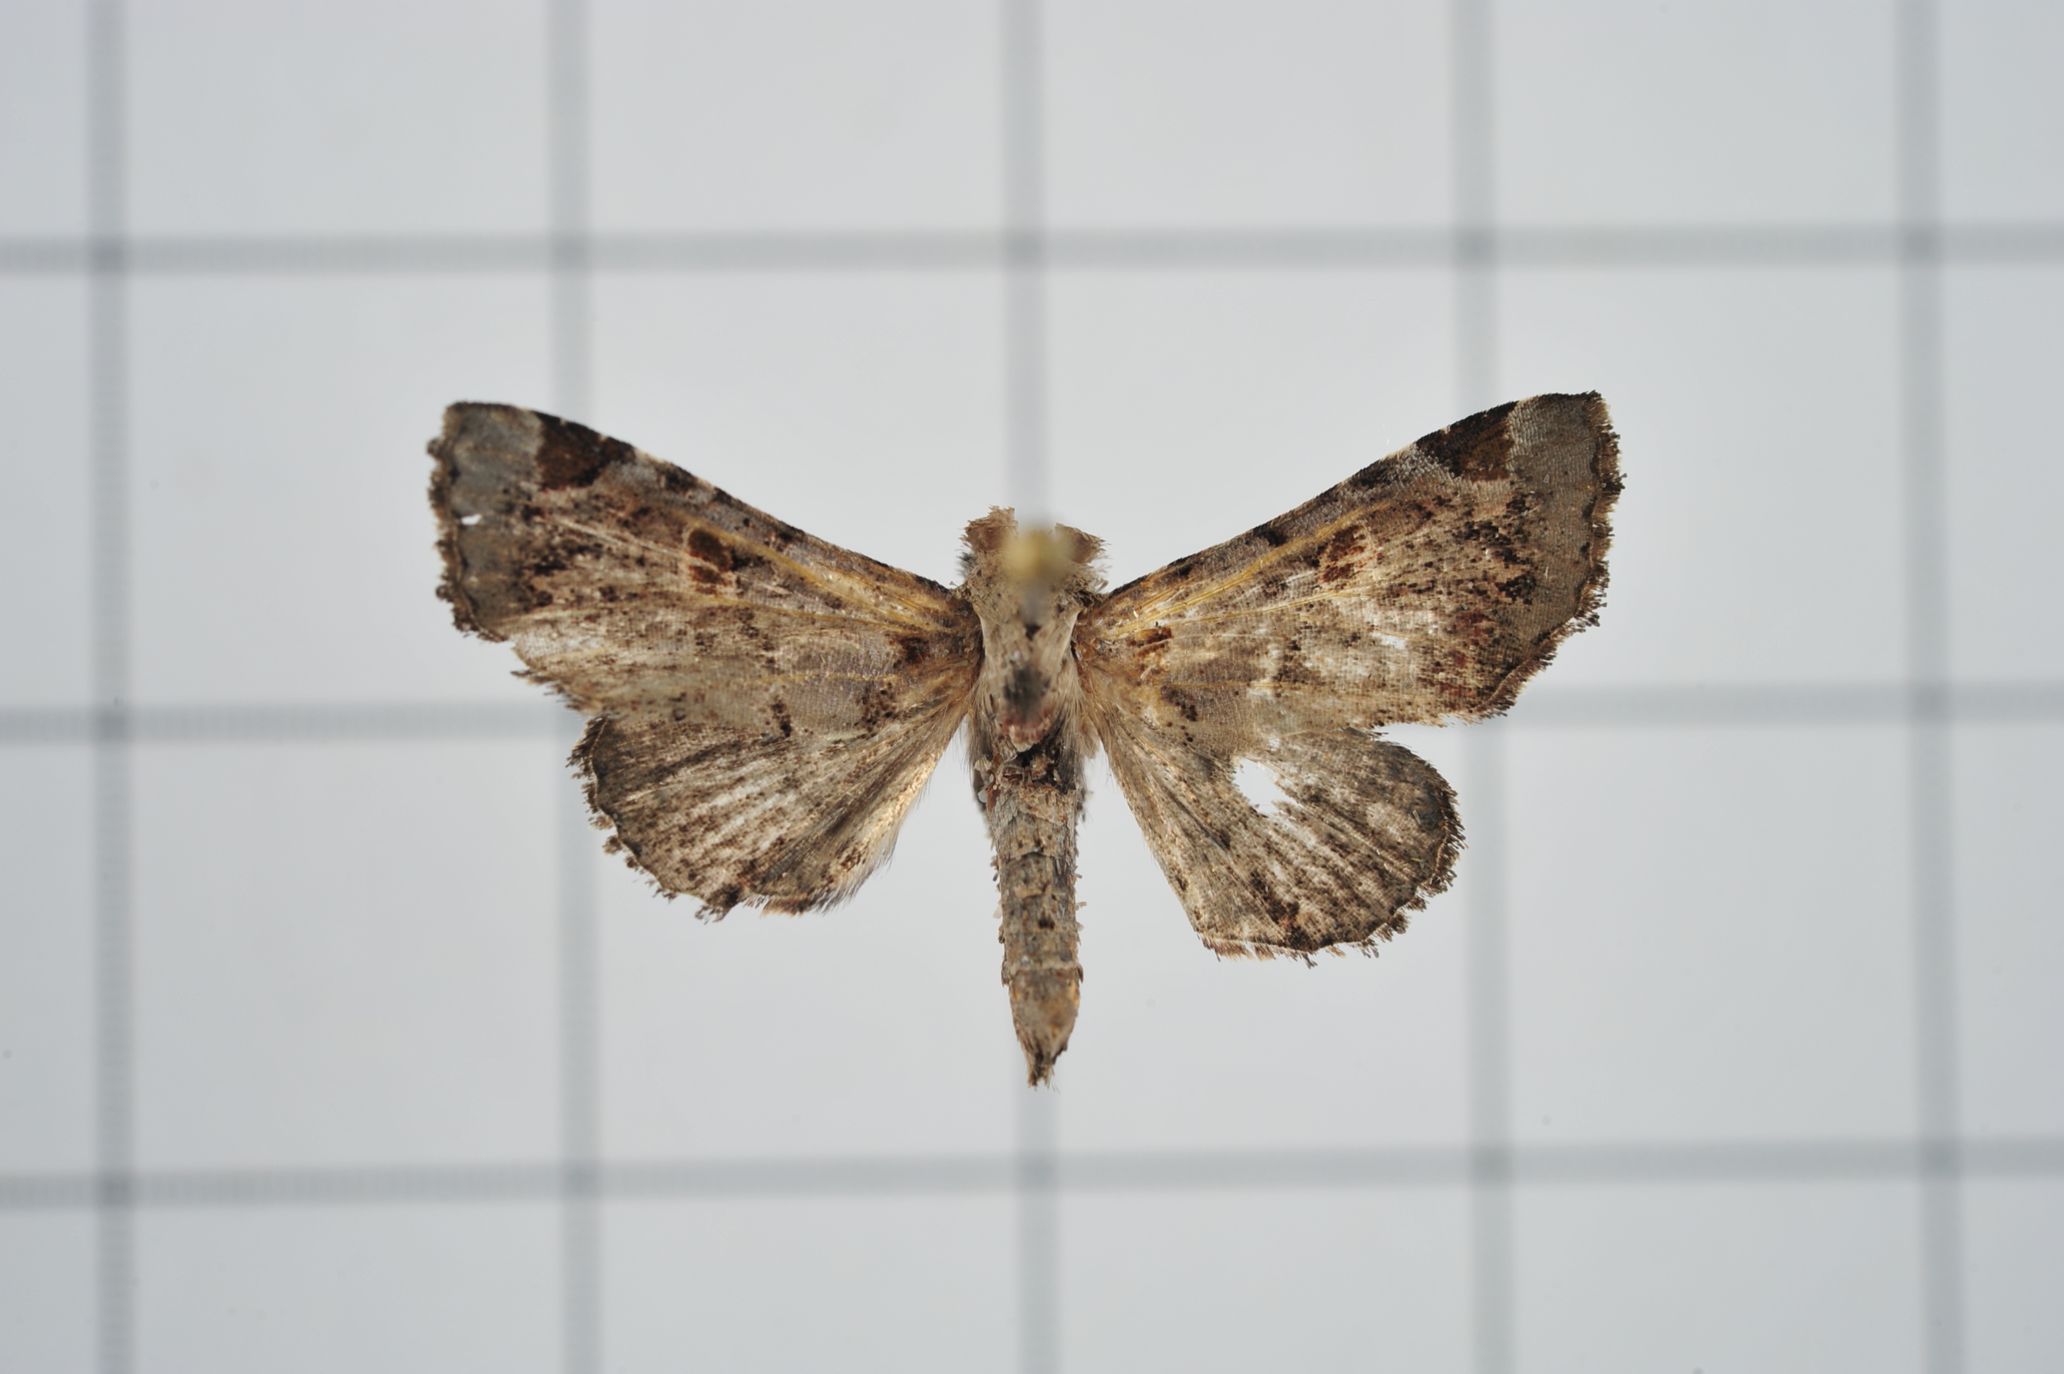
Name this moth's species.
Atacira affinis
